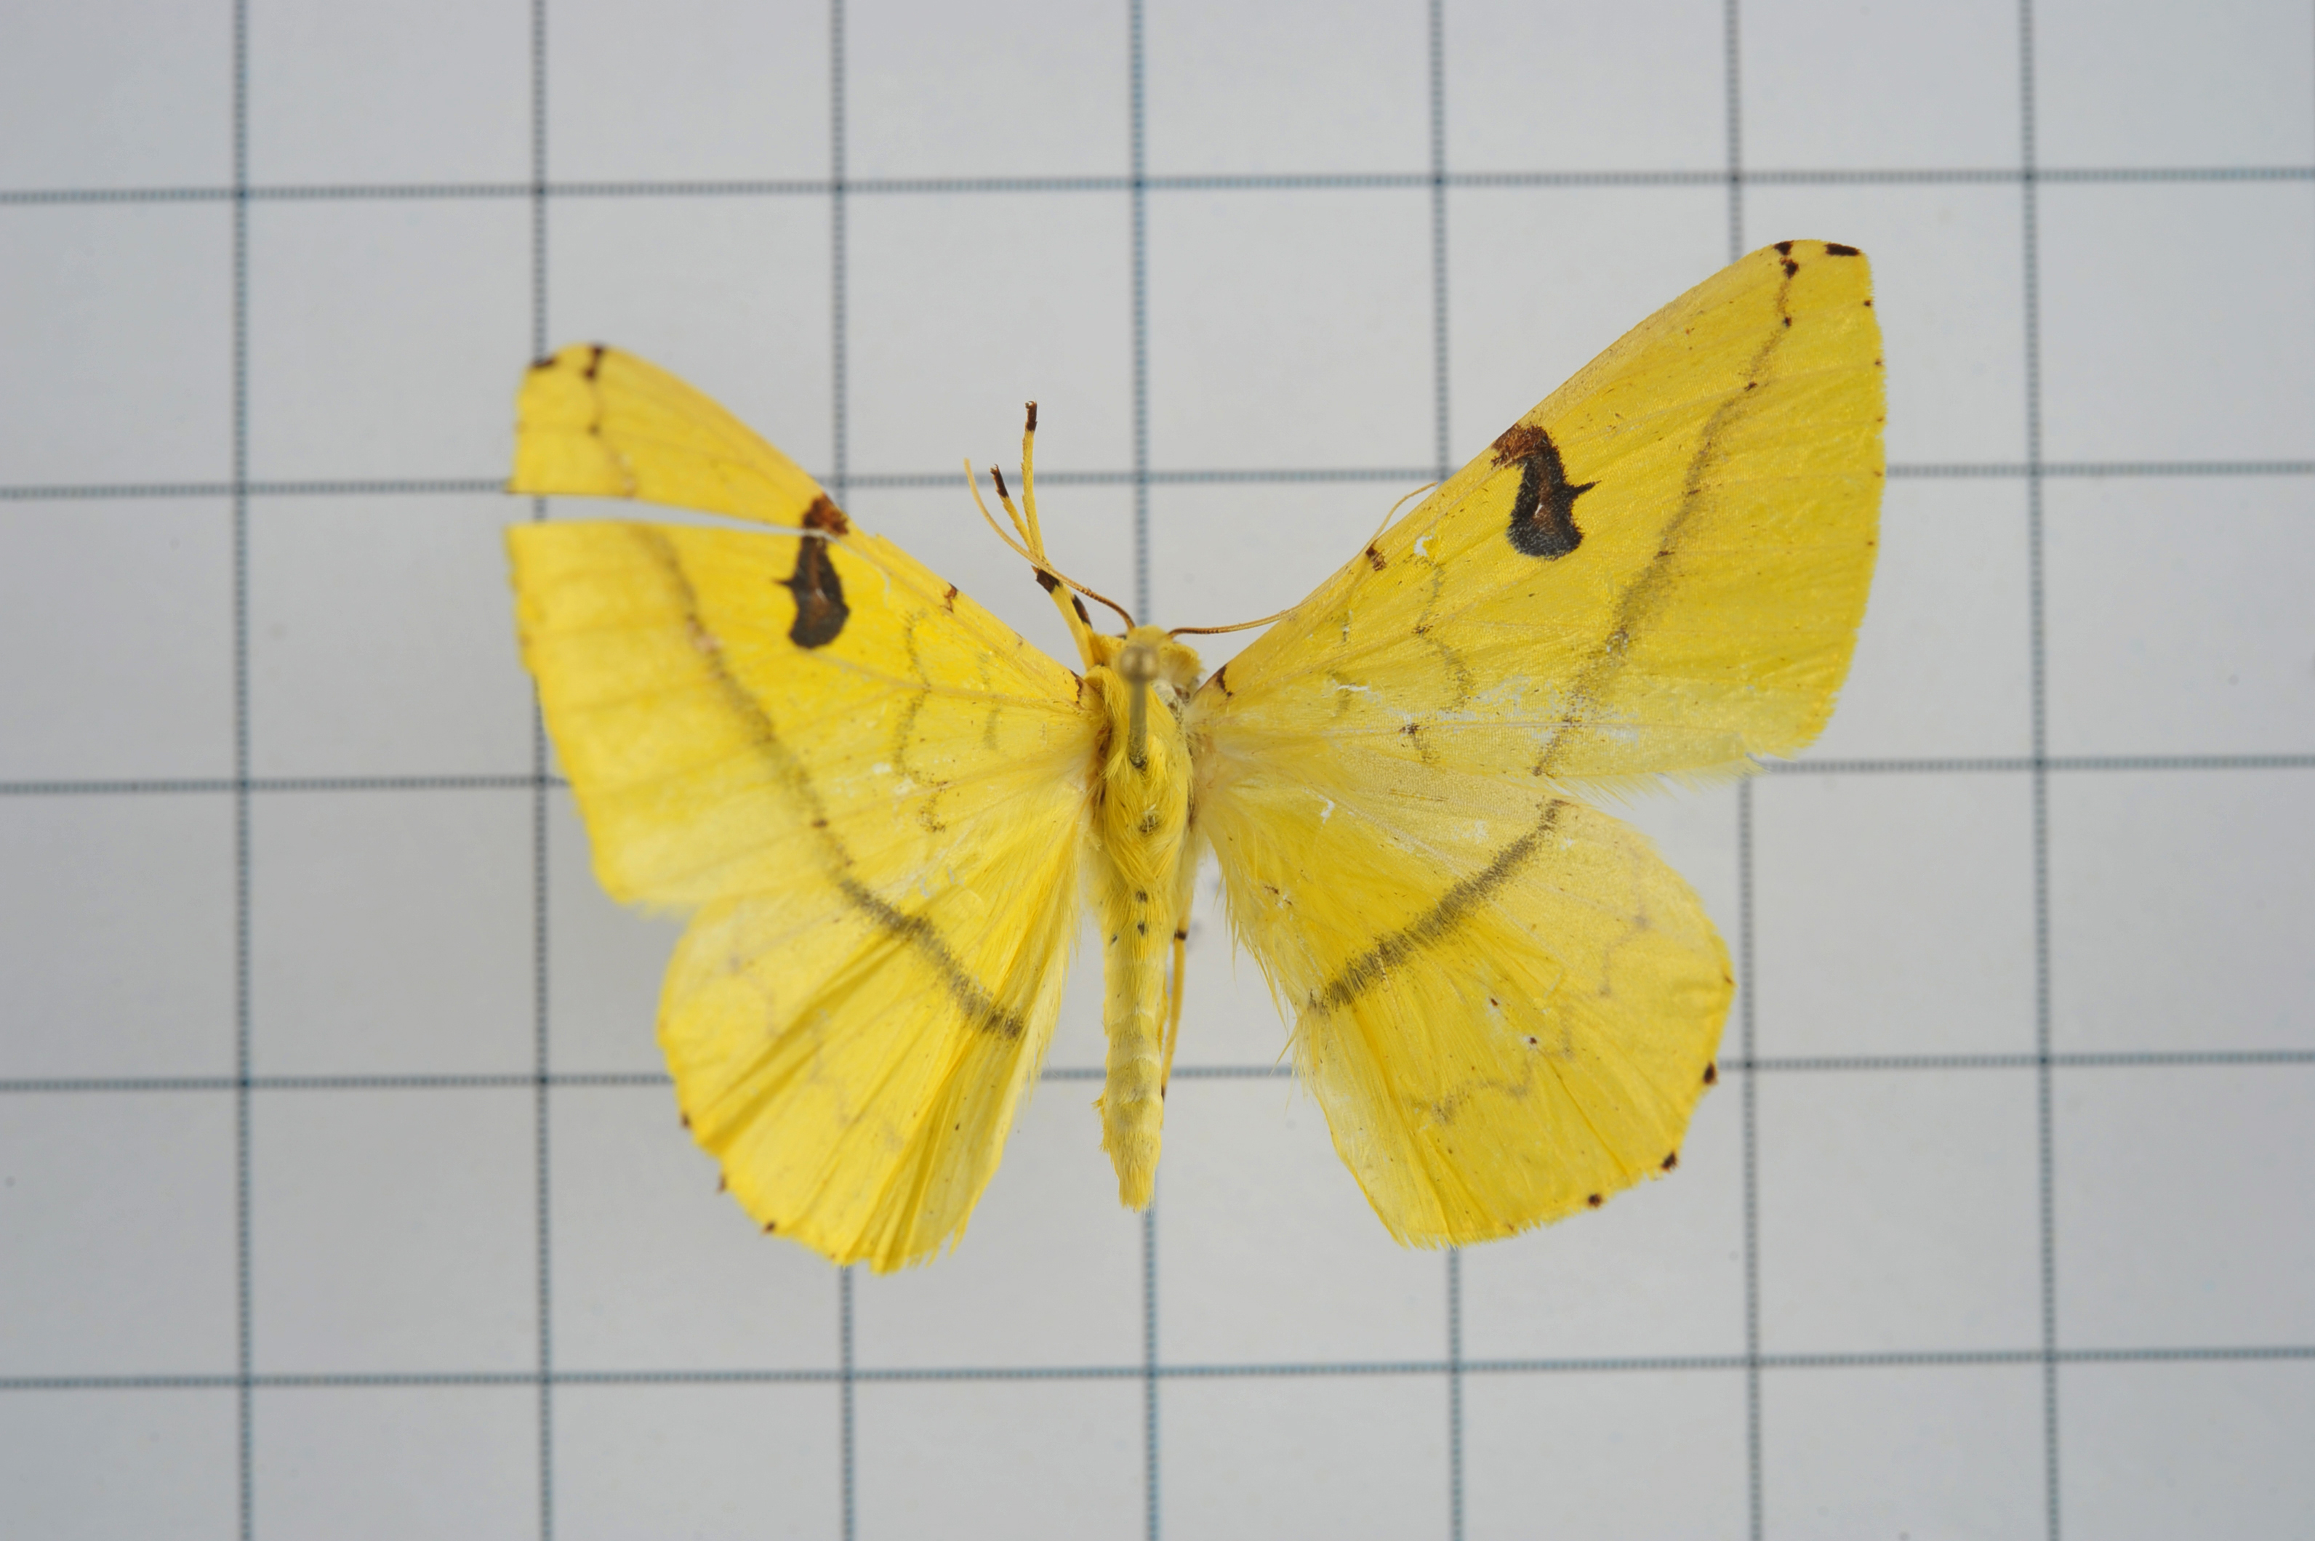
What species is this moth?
Opisthograptis moelleri
